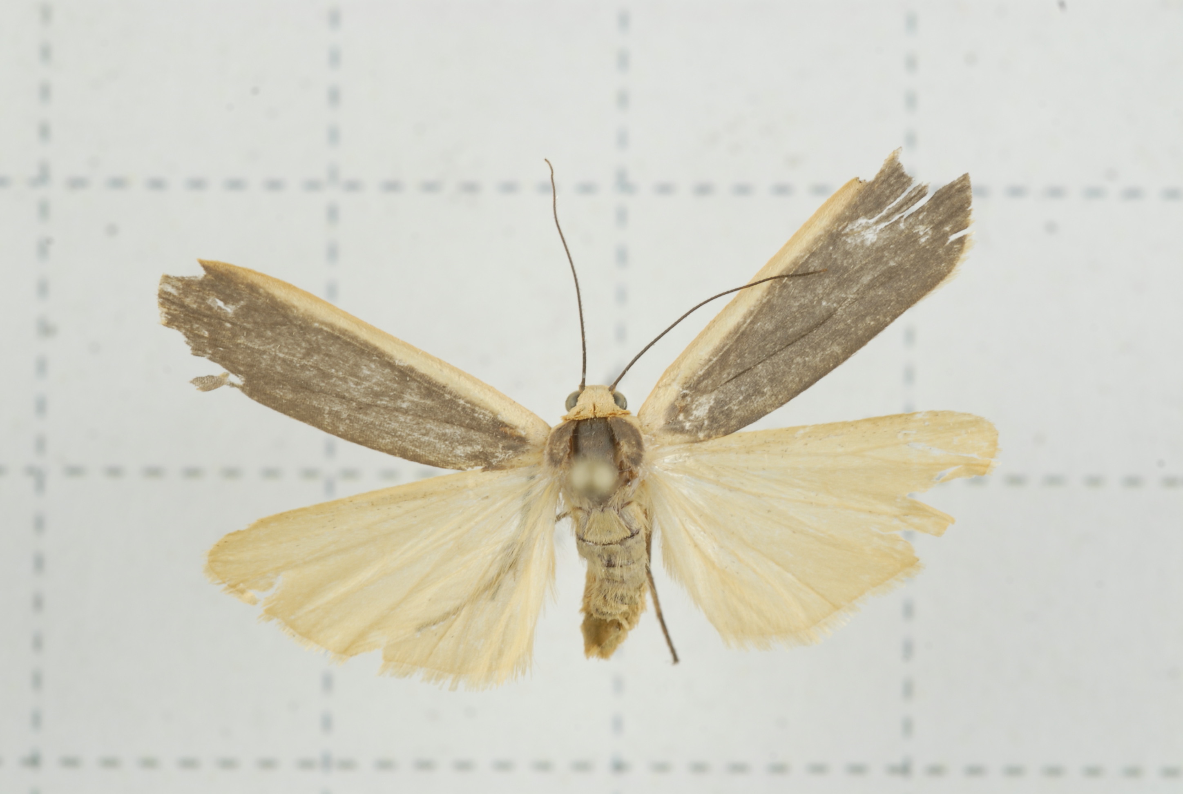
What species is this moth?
Brunia antica
